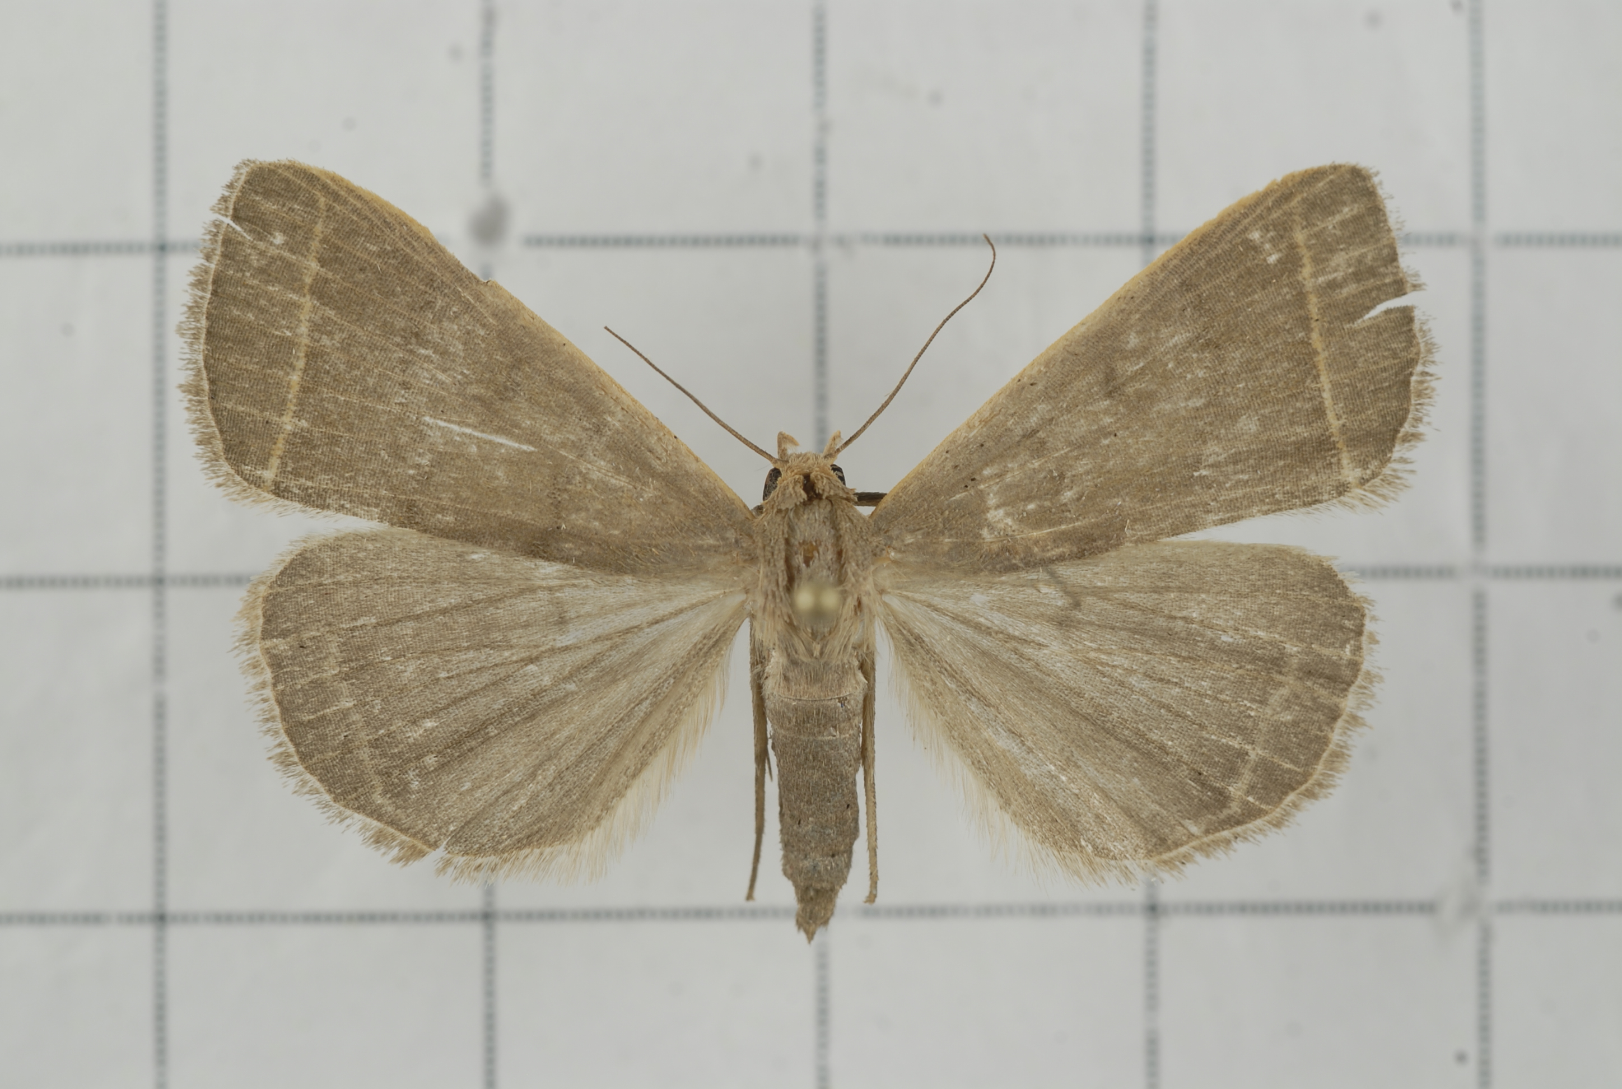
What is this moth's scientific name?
Simplicia niphona
